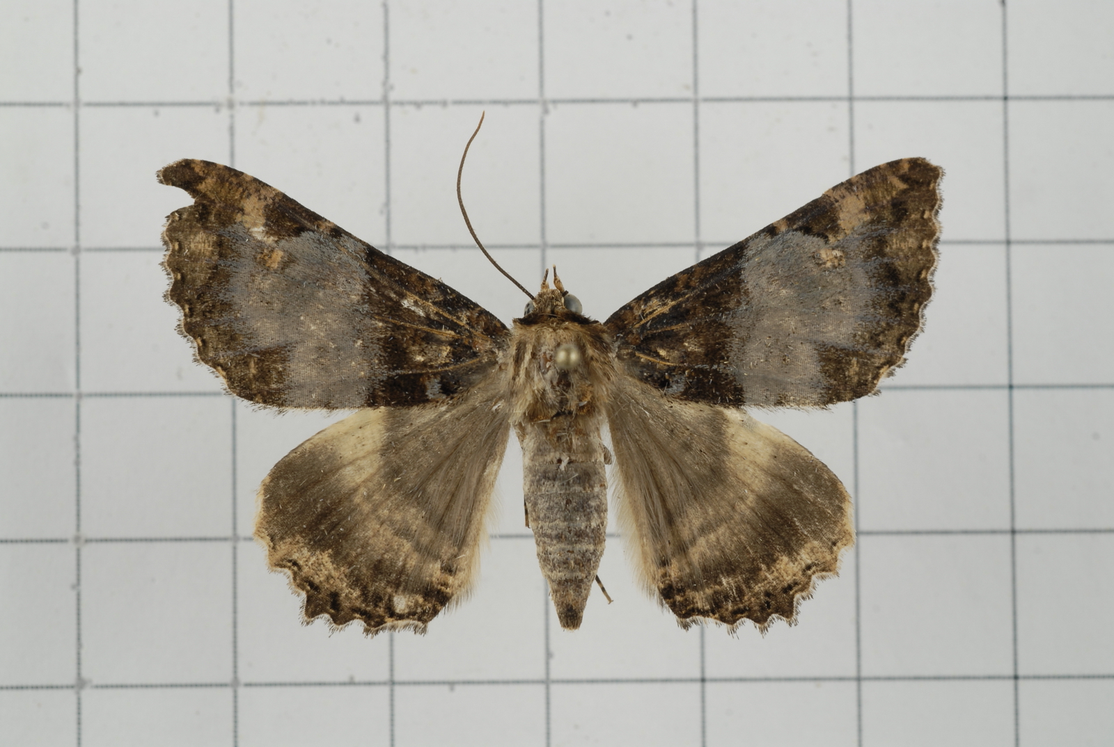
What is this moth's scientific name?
Daddala lucilla
